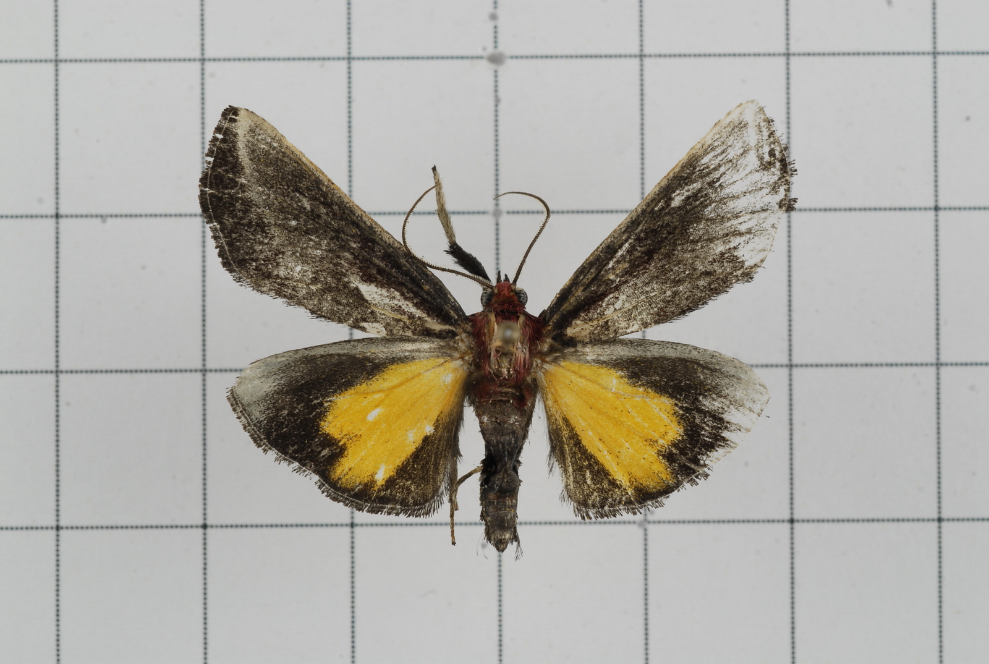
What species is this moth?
Toccolosida rubriceps
